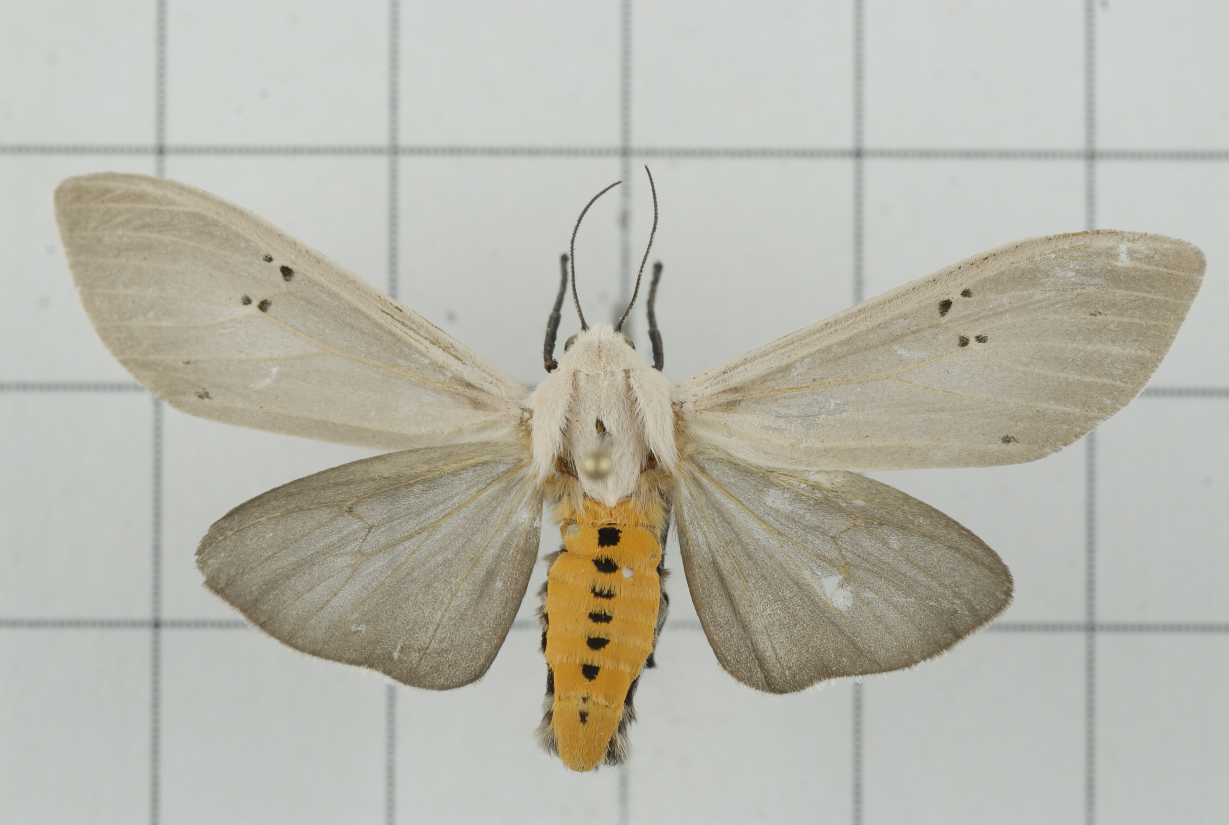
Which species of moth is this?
Creatonotos transiens koni
